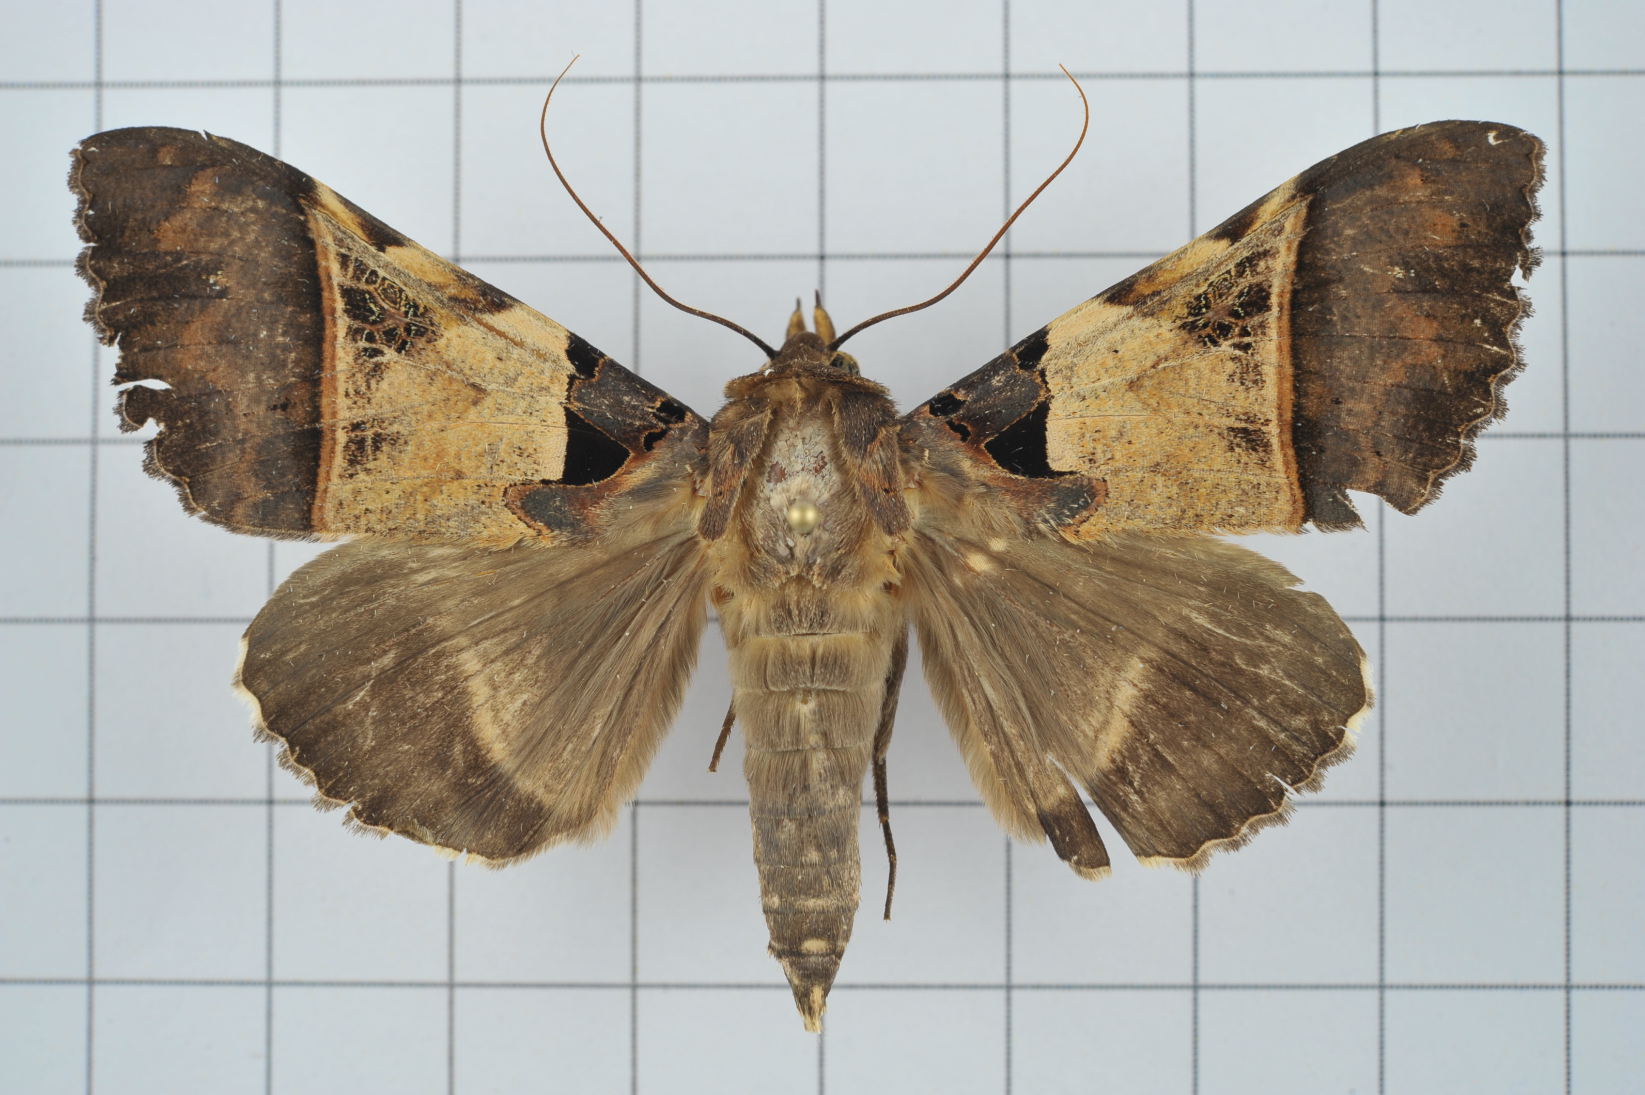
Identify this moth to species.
Serrodes campana
